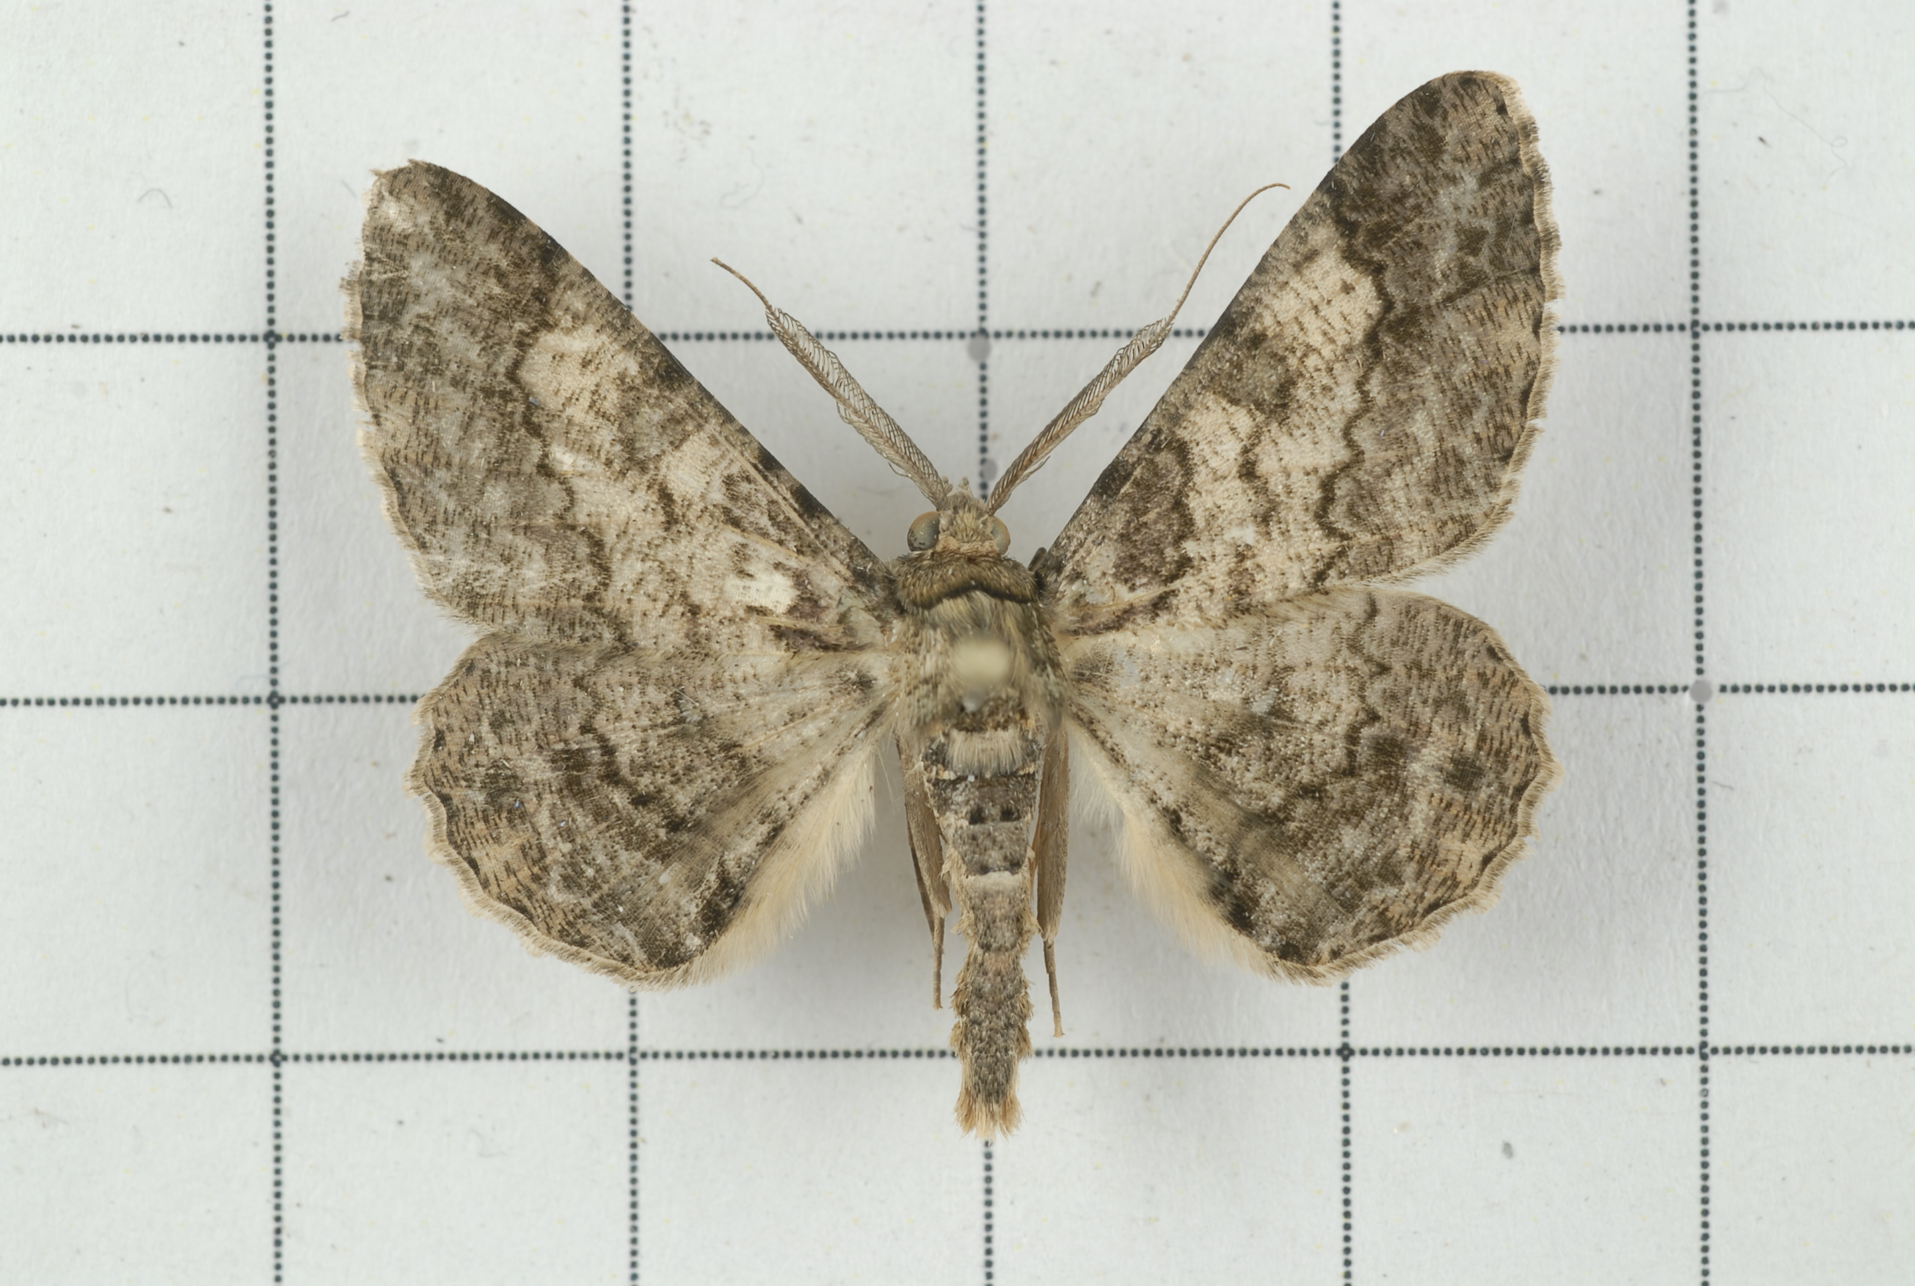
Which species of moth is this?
Cleora alienaria
